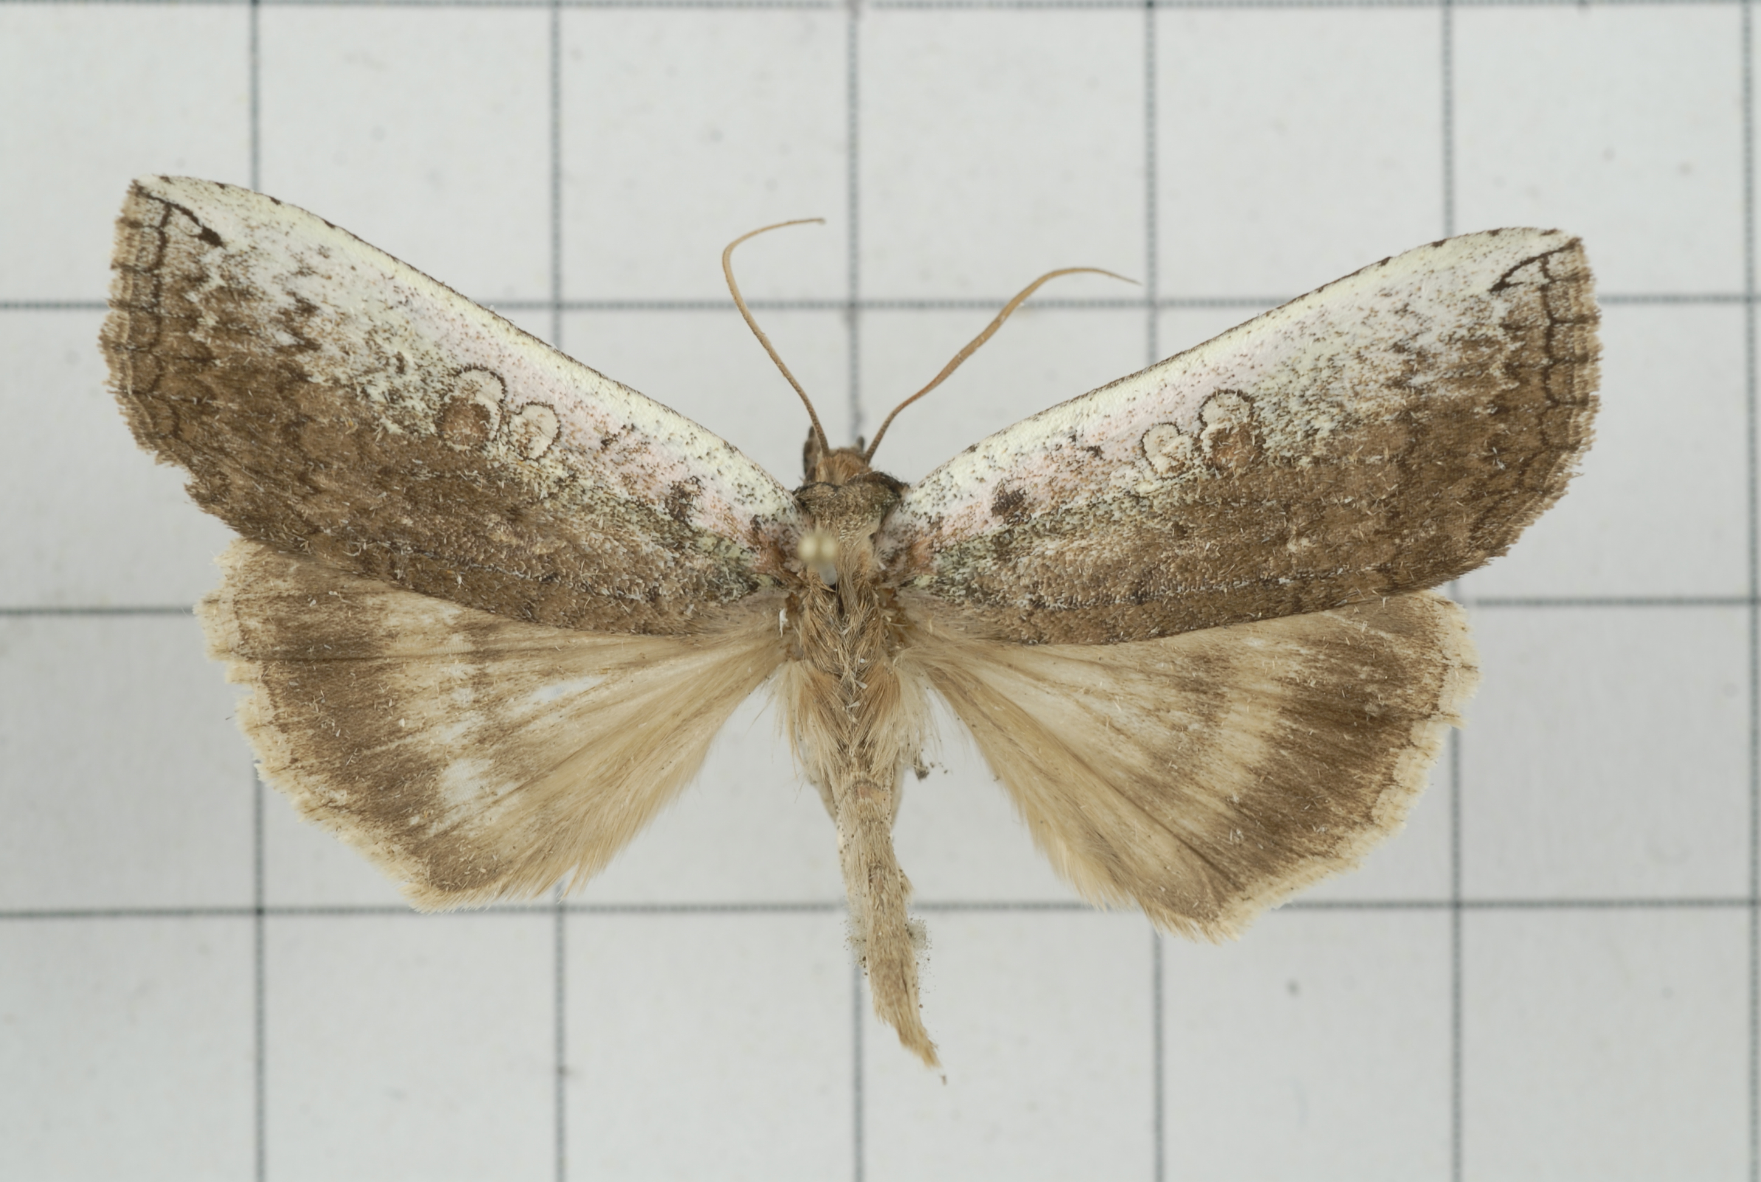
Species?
Tethea oberthueri taiwana
